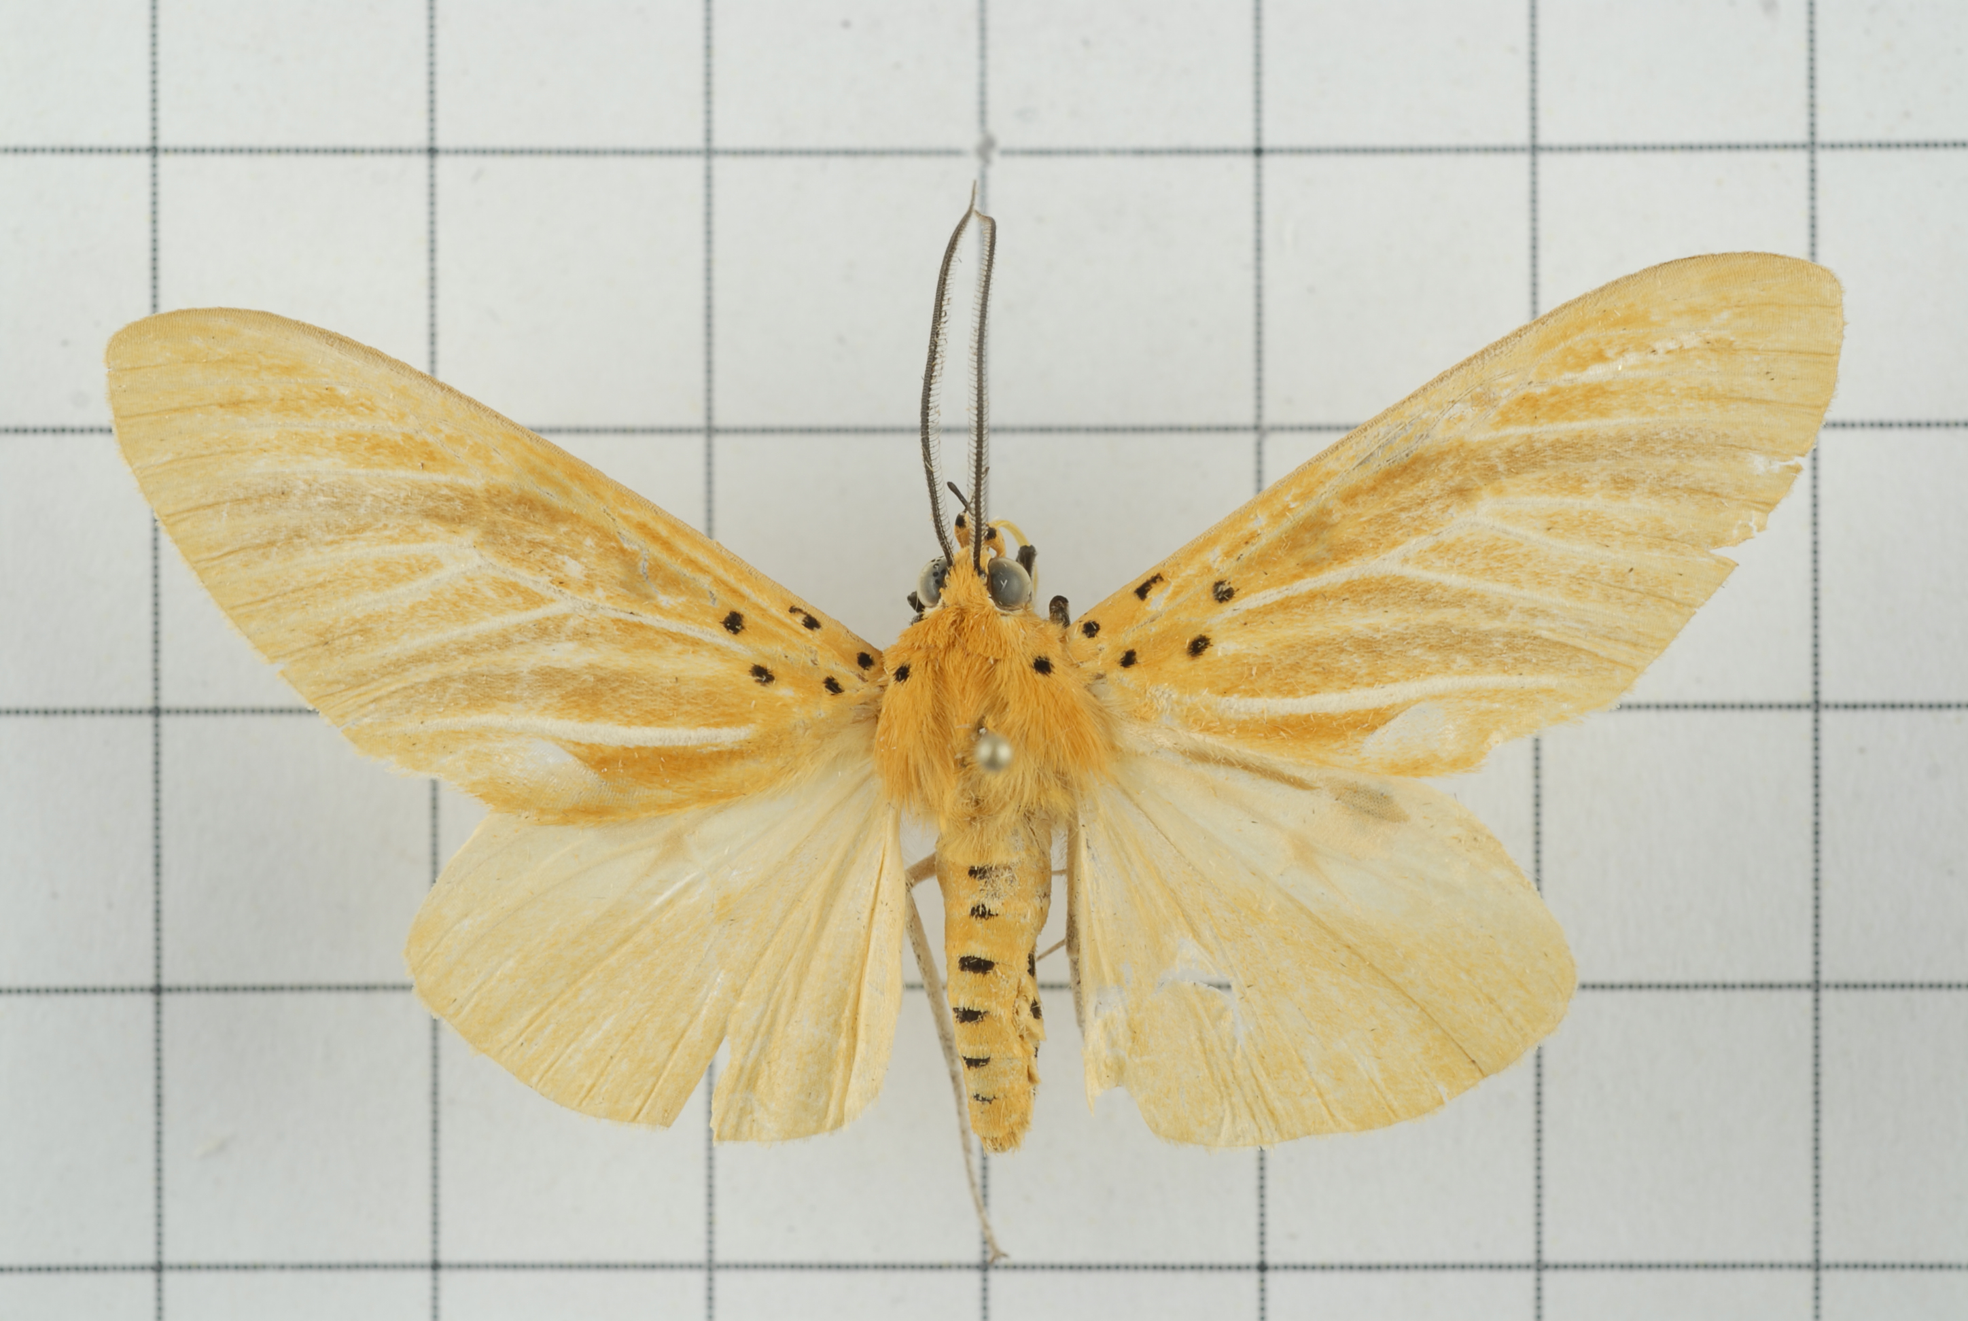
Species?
Asota egens confinis
